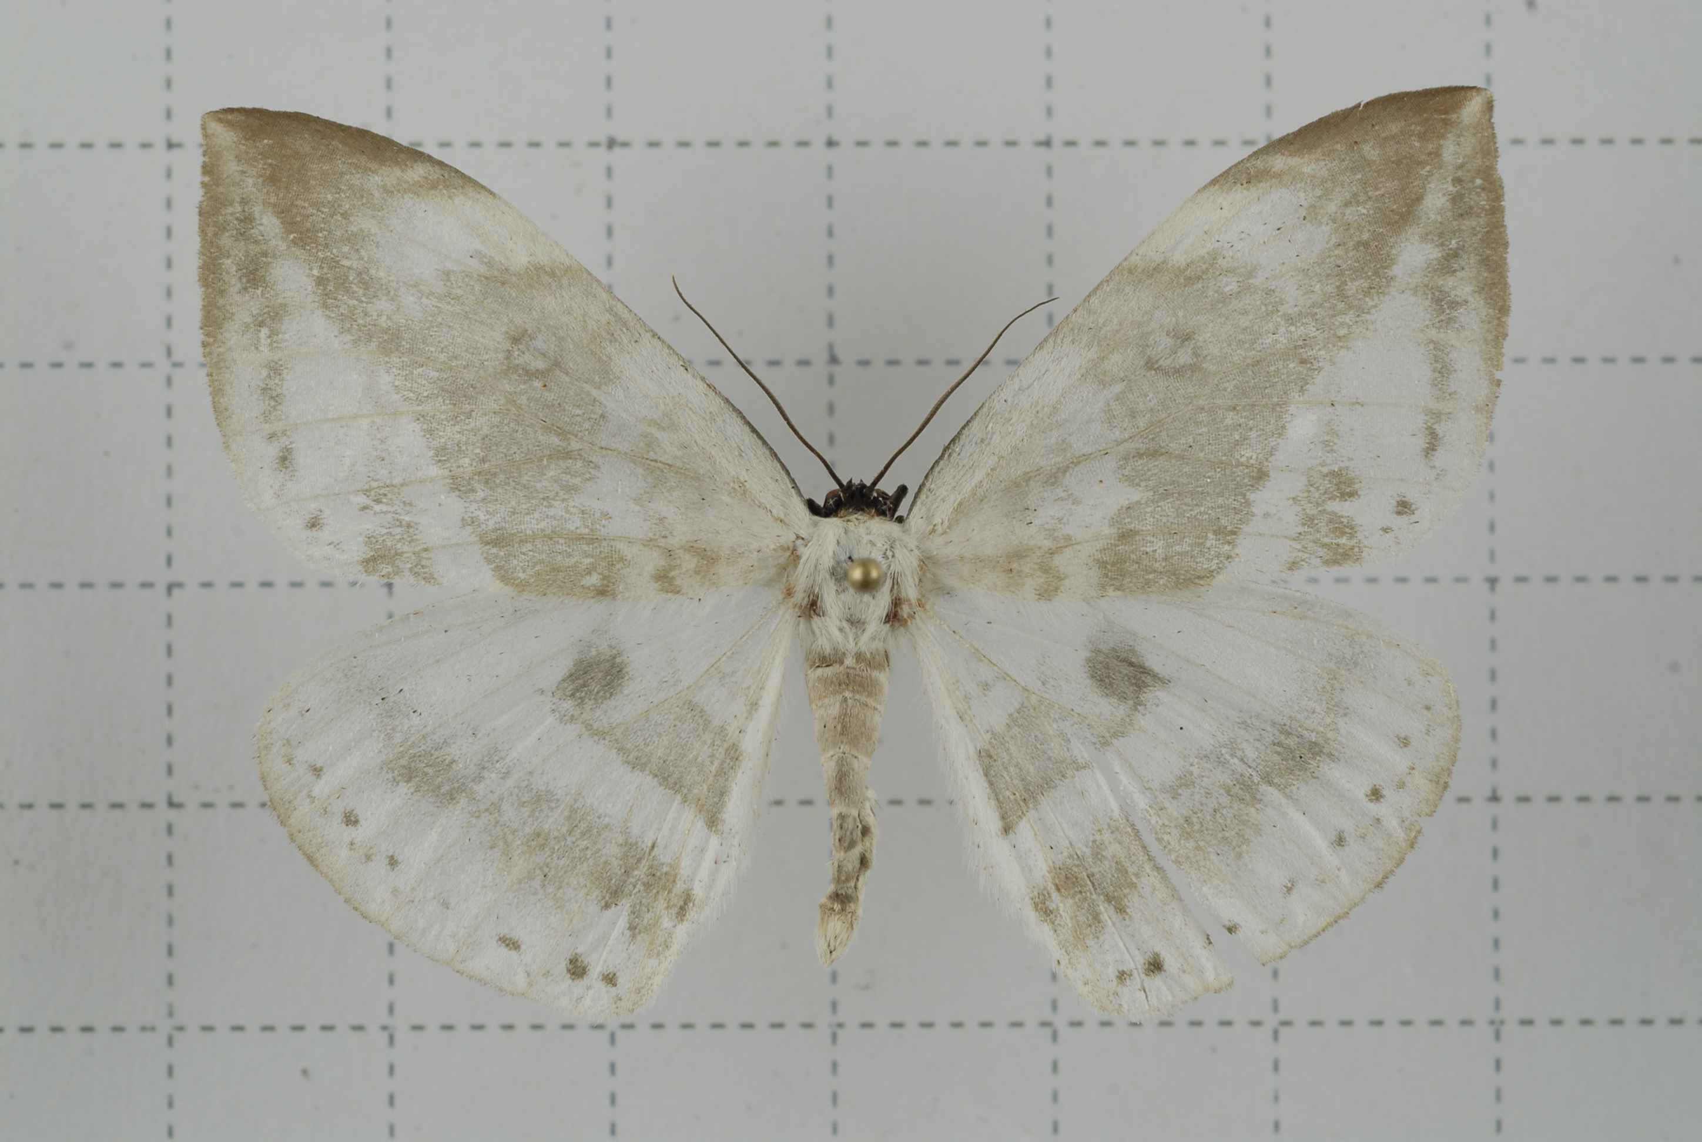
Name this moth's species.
Cyclidia substigmaria substigmaria
